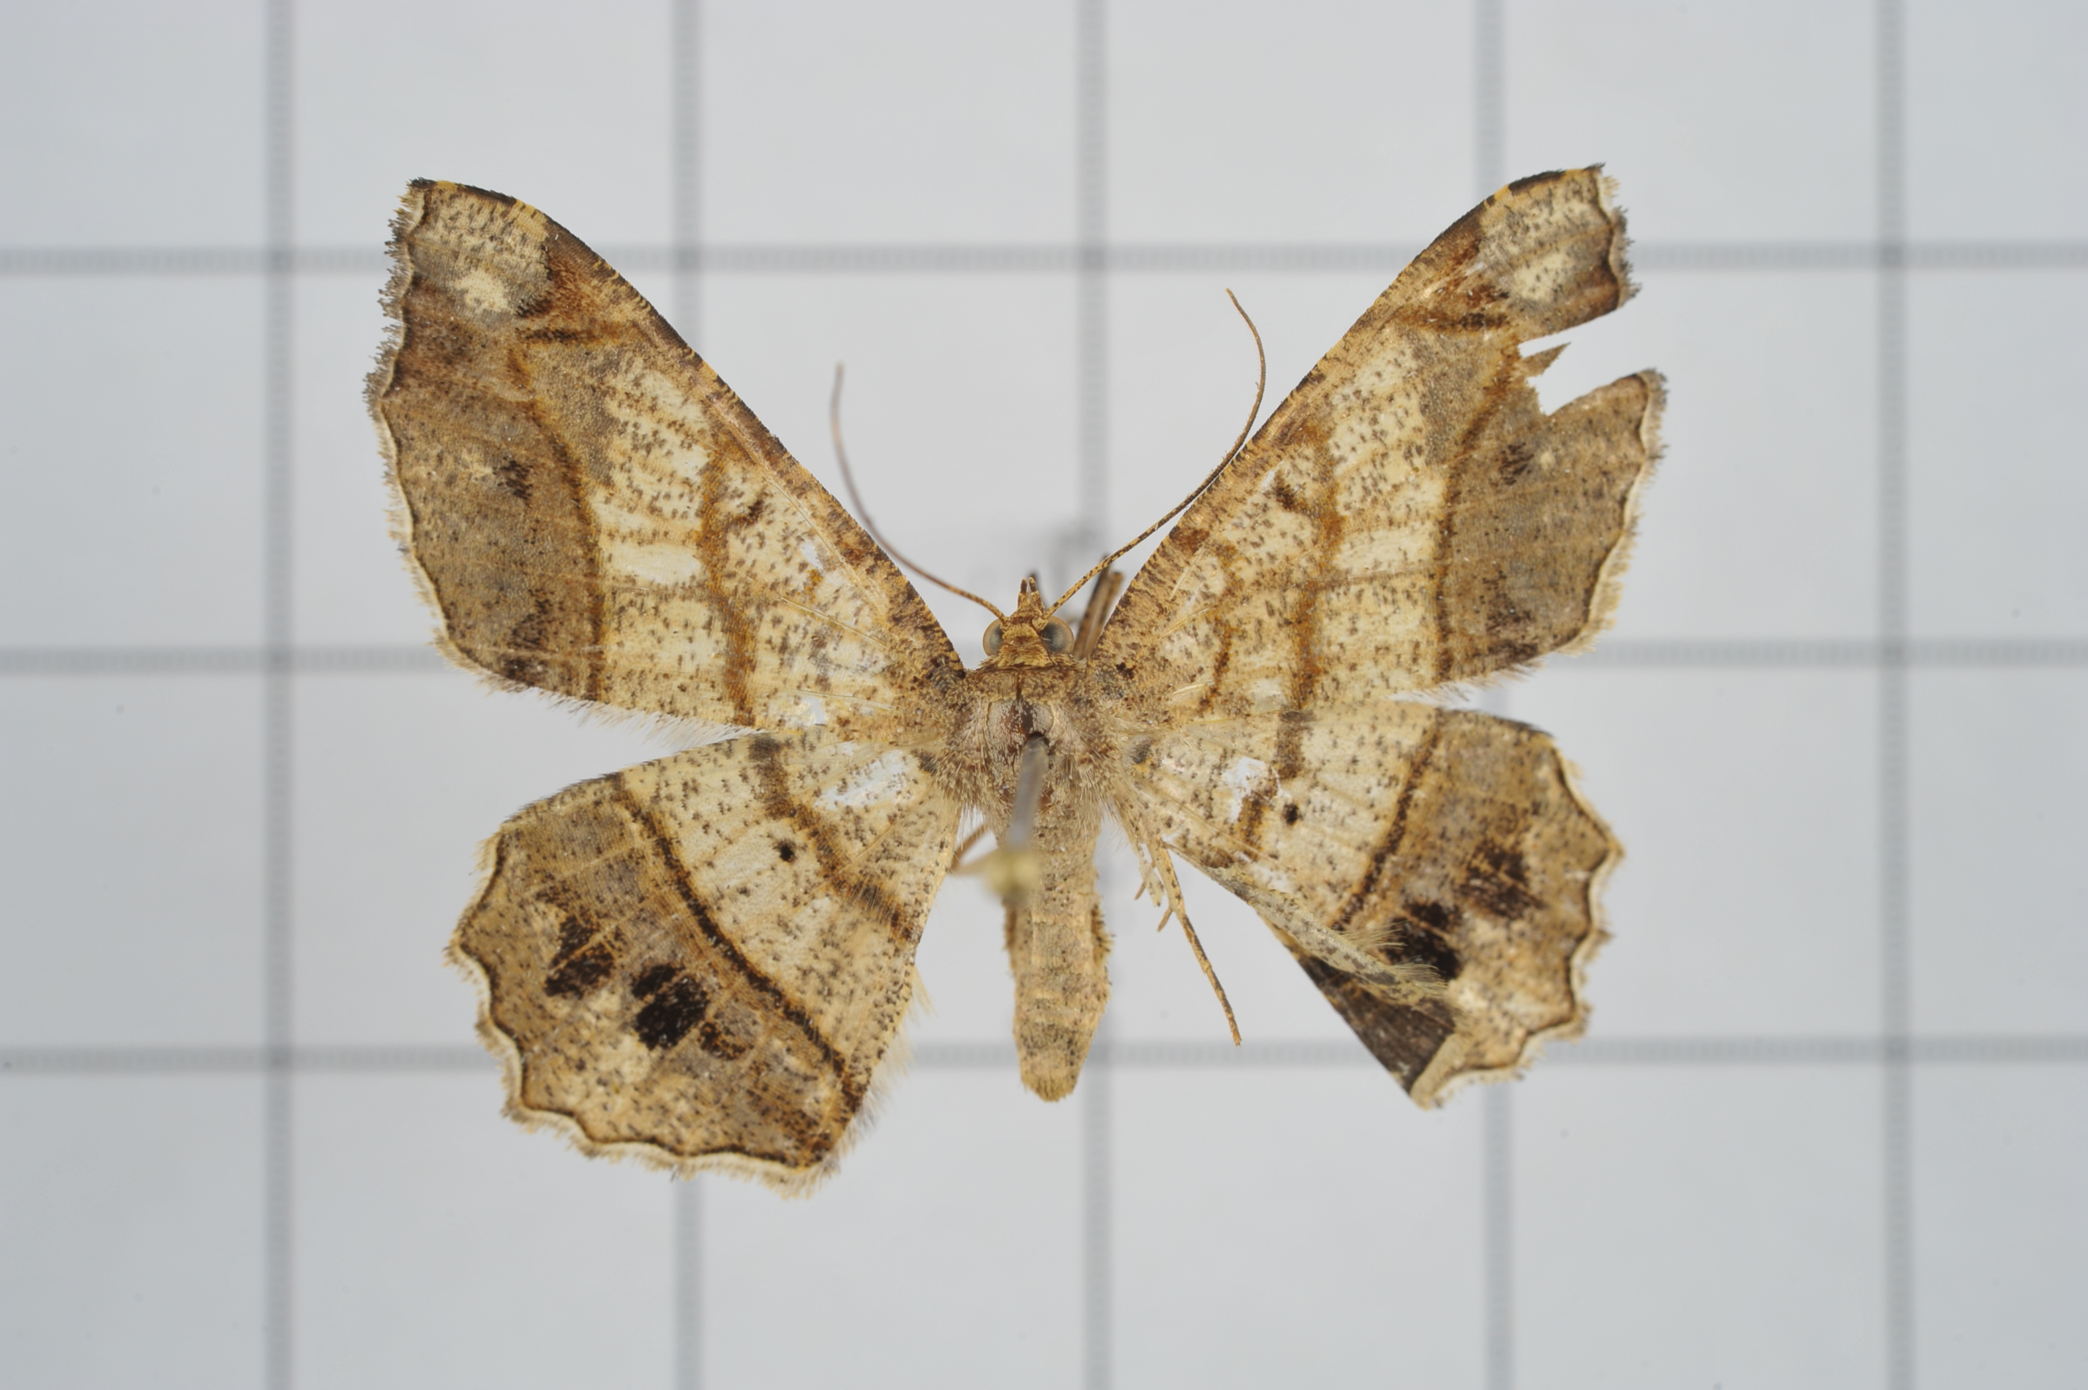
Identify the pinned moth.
Chiasmia intermediaria
